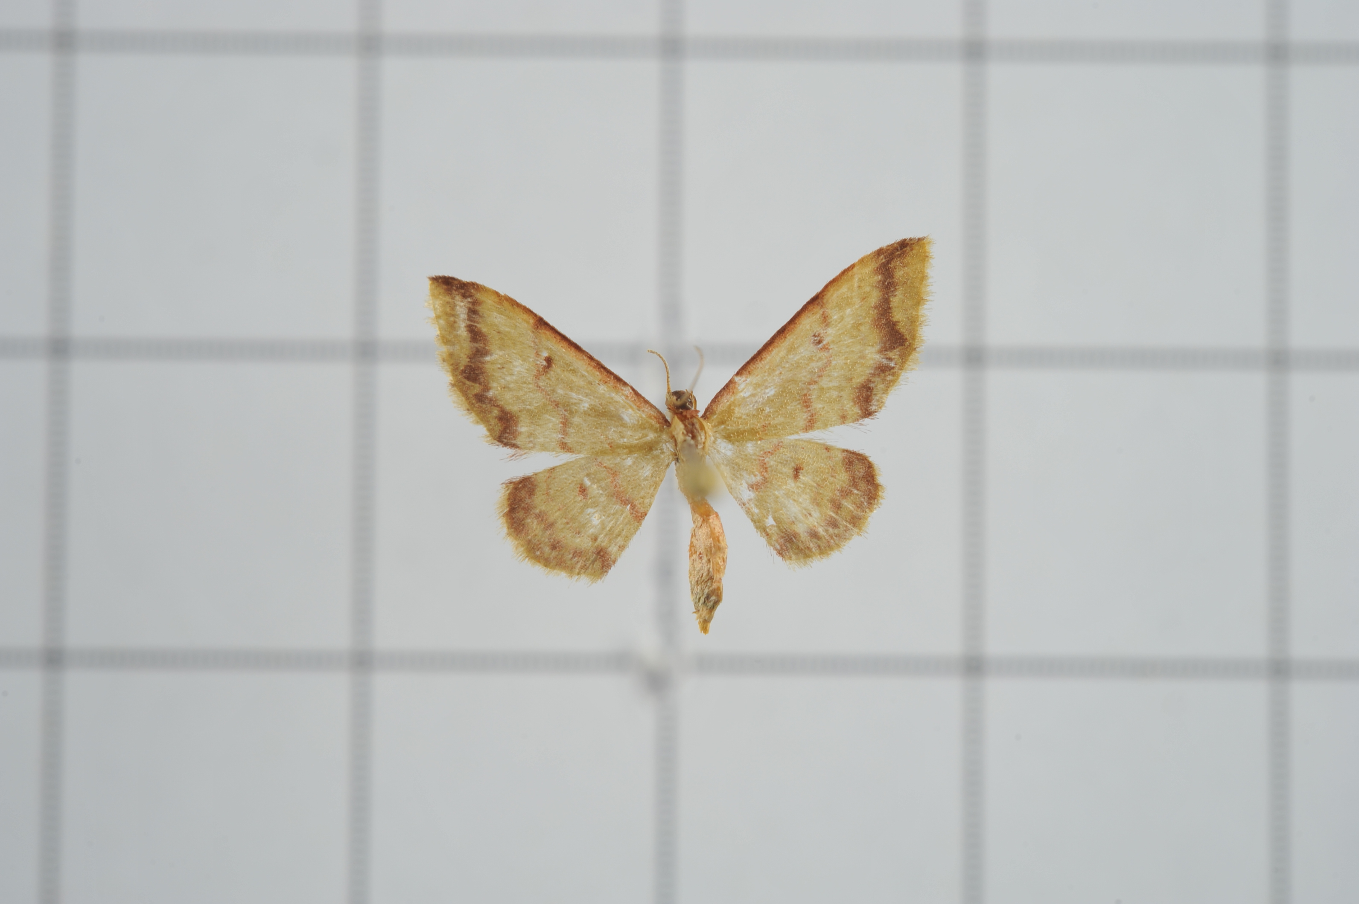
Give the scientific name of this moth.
Idaea paraula
